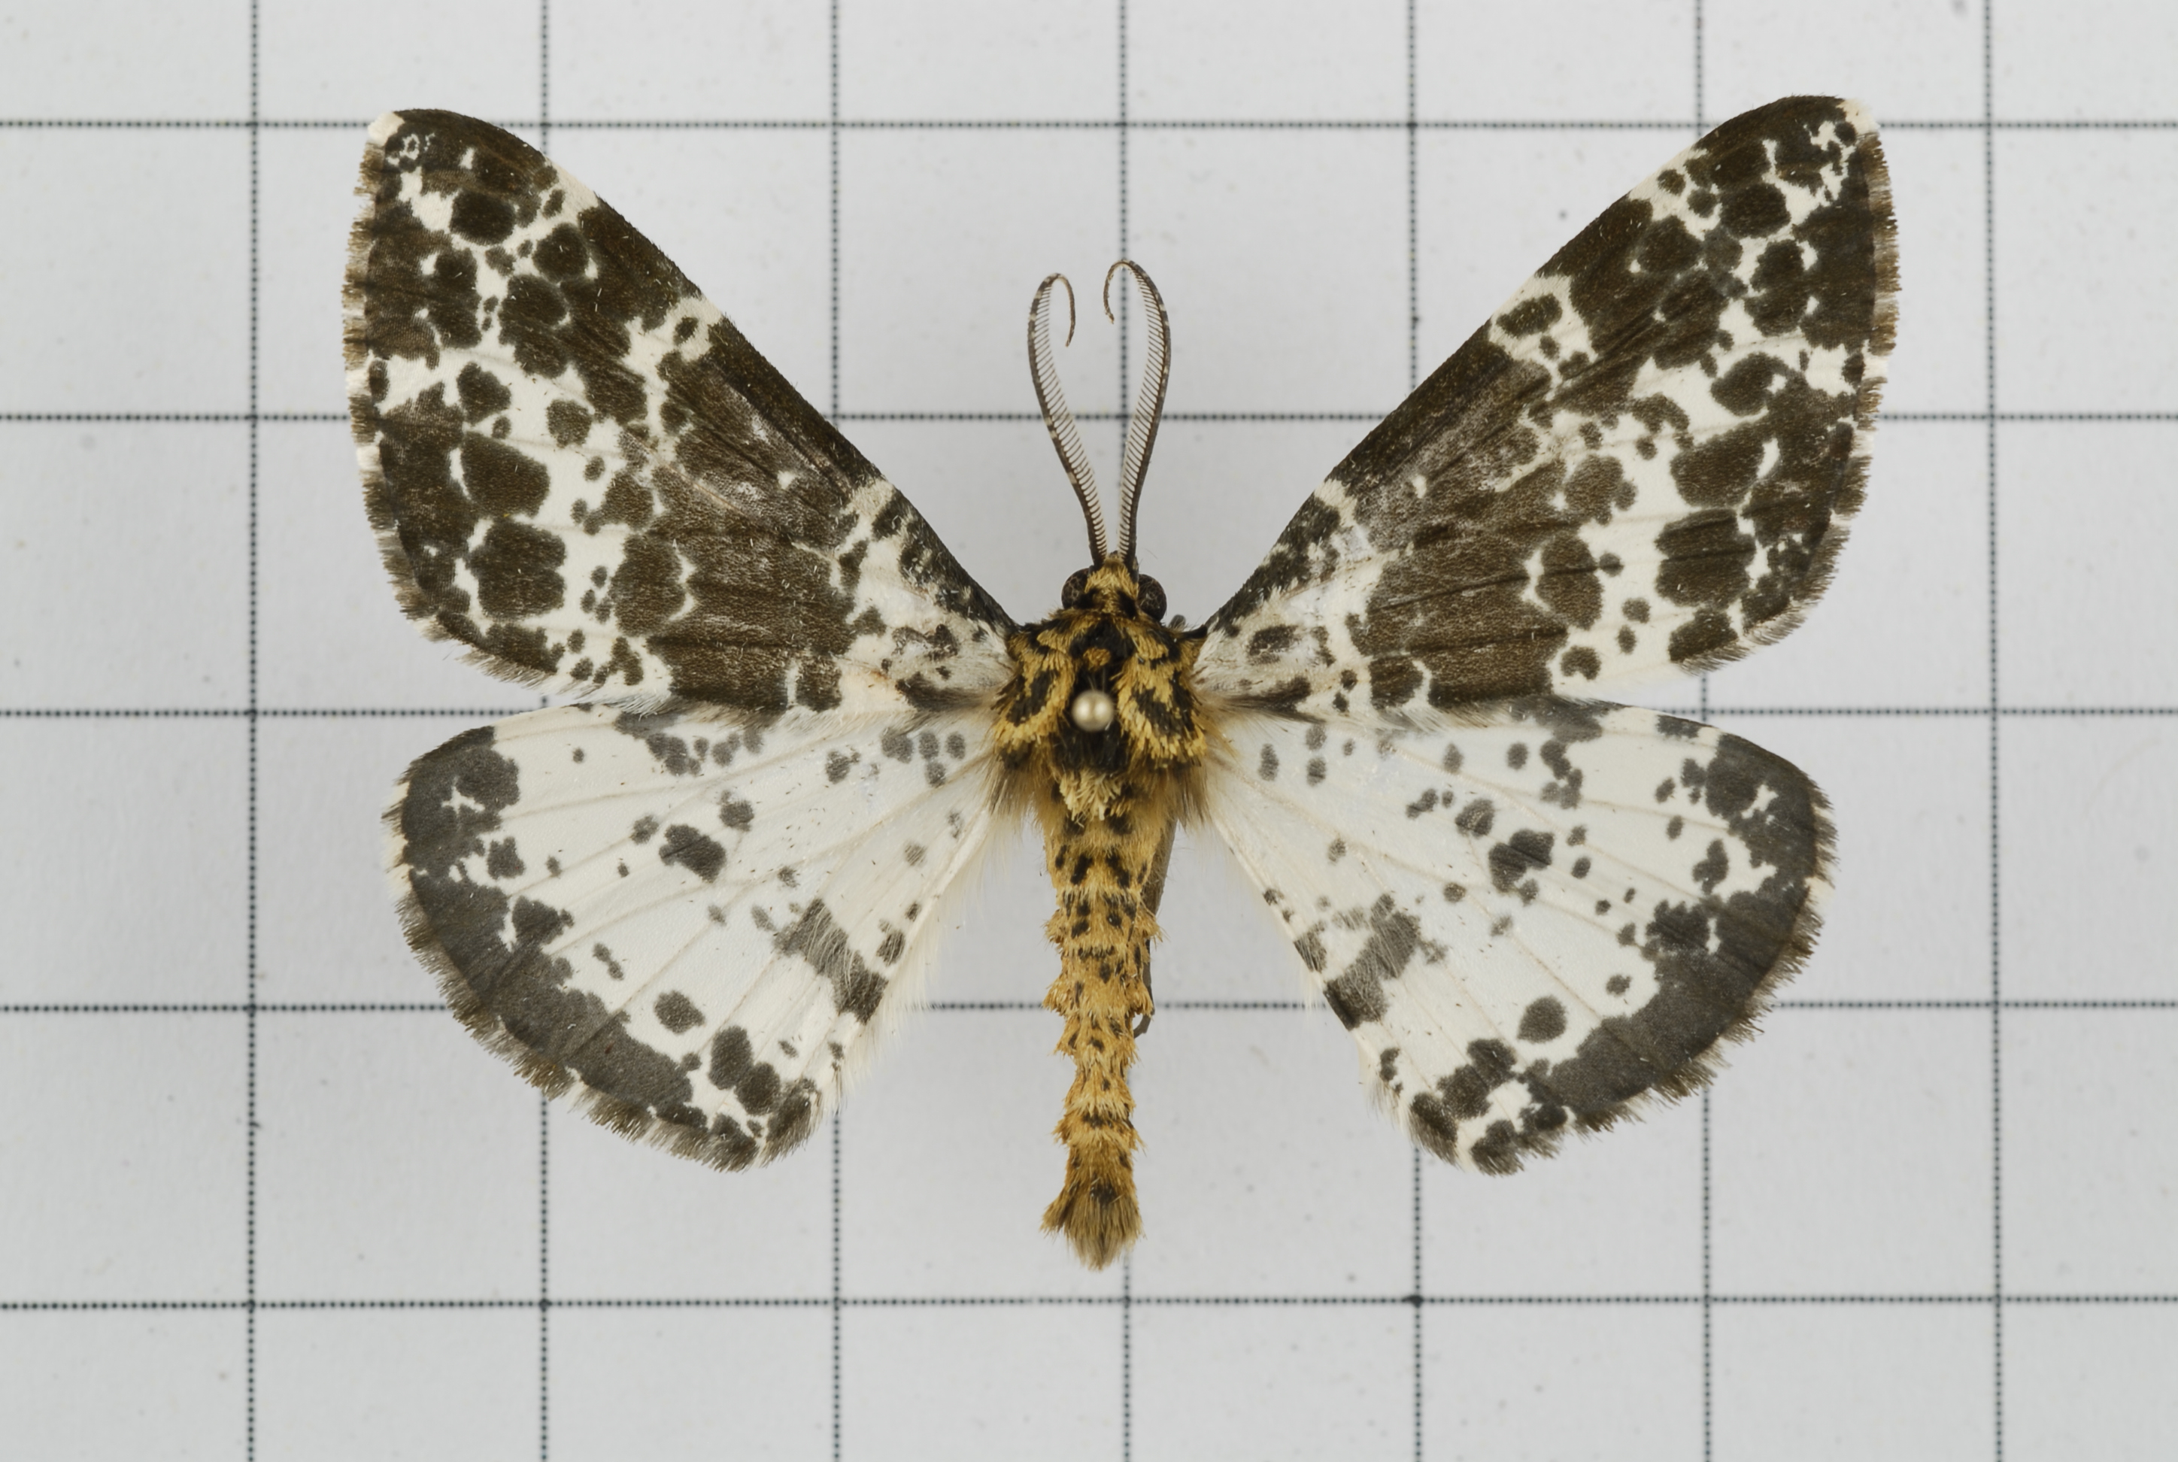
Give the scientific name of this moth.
Arichanna picaria
